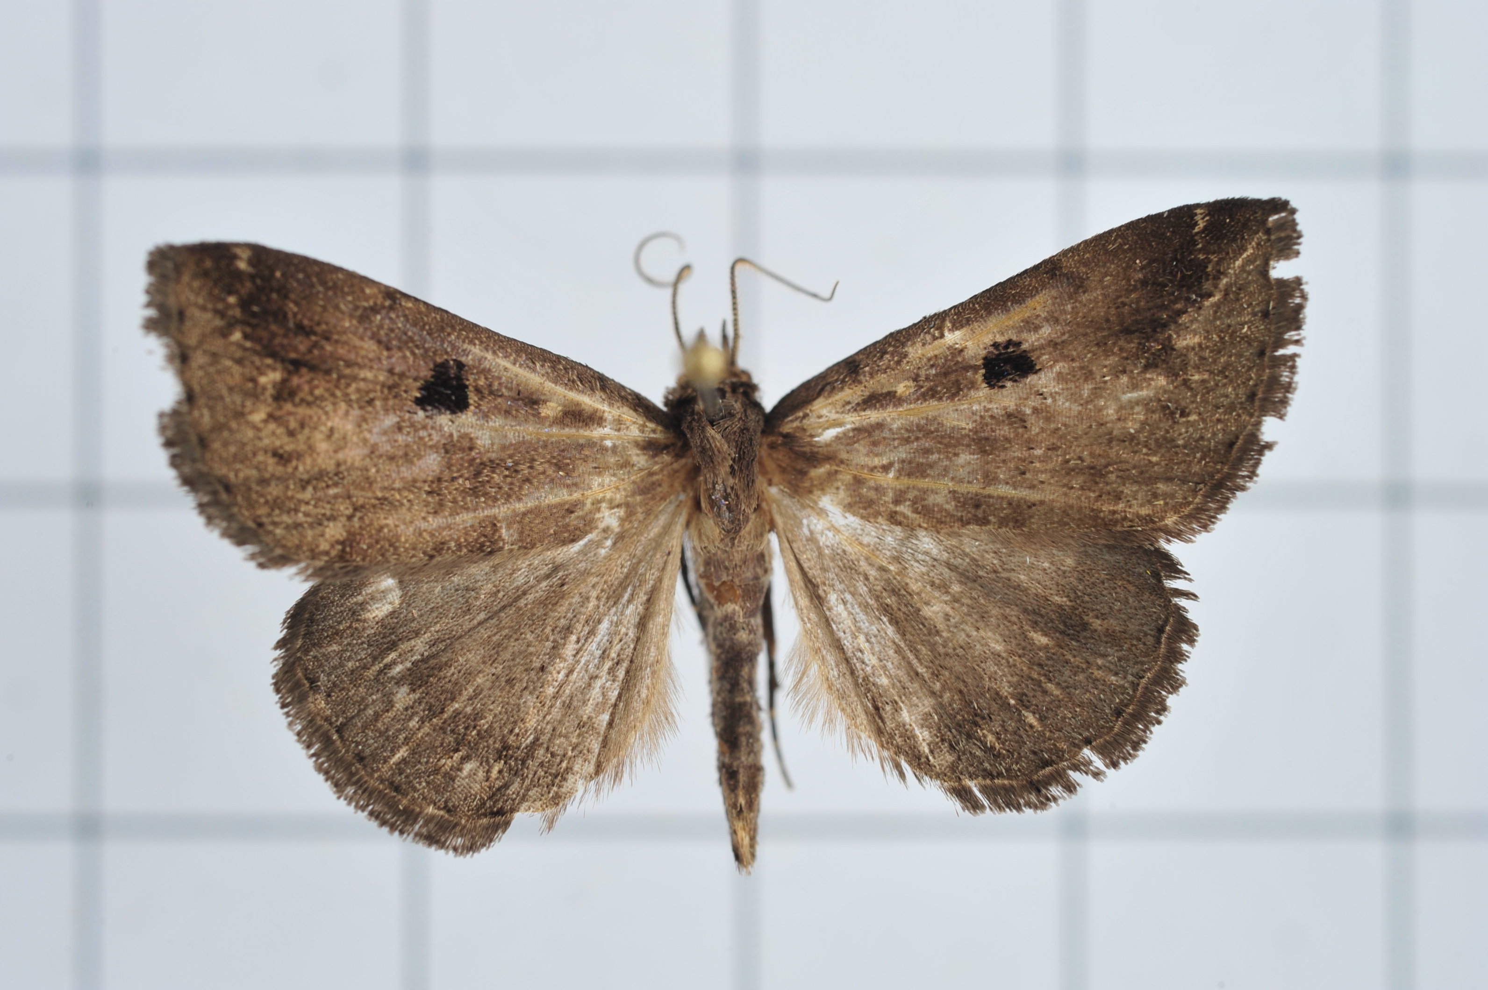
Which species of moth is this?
Mosopia punctilinea
